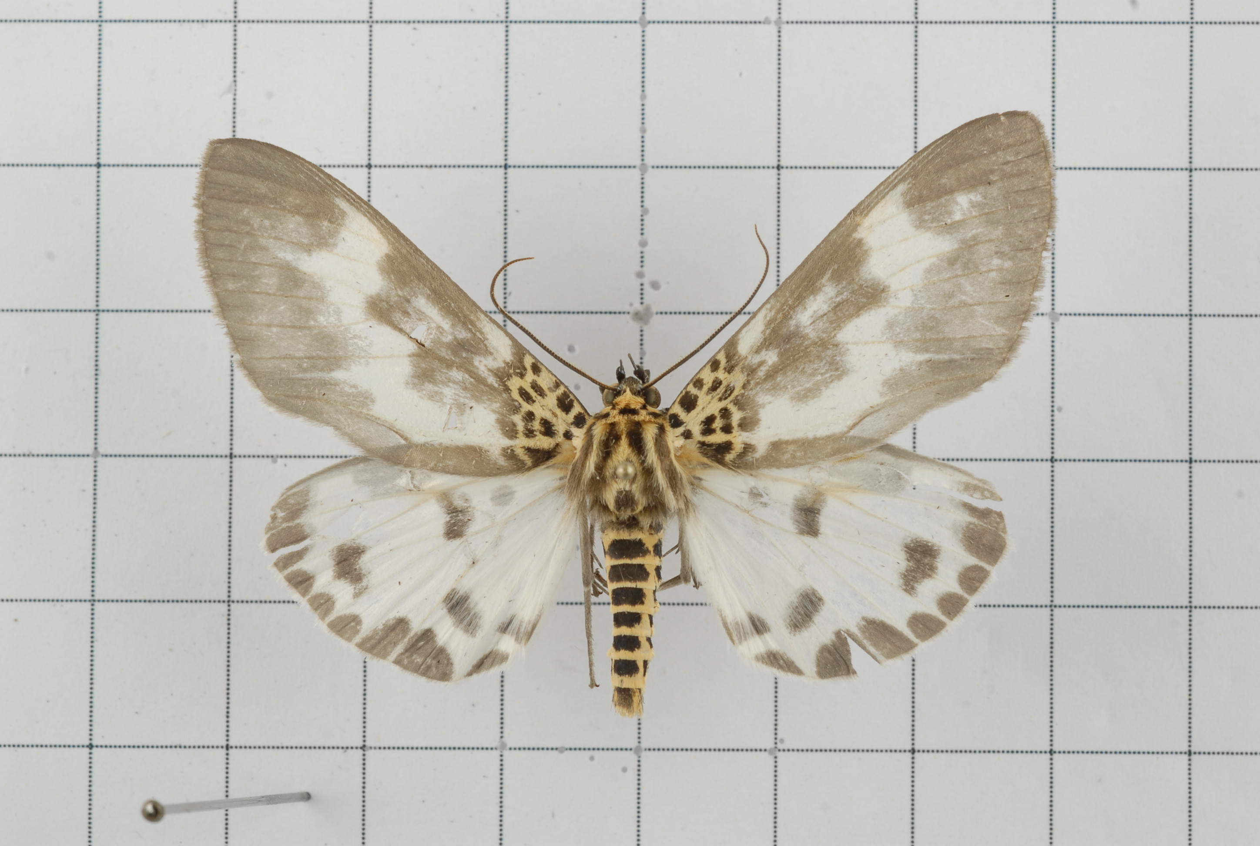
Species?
Asota tortuosa
